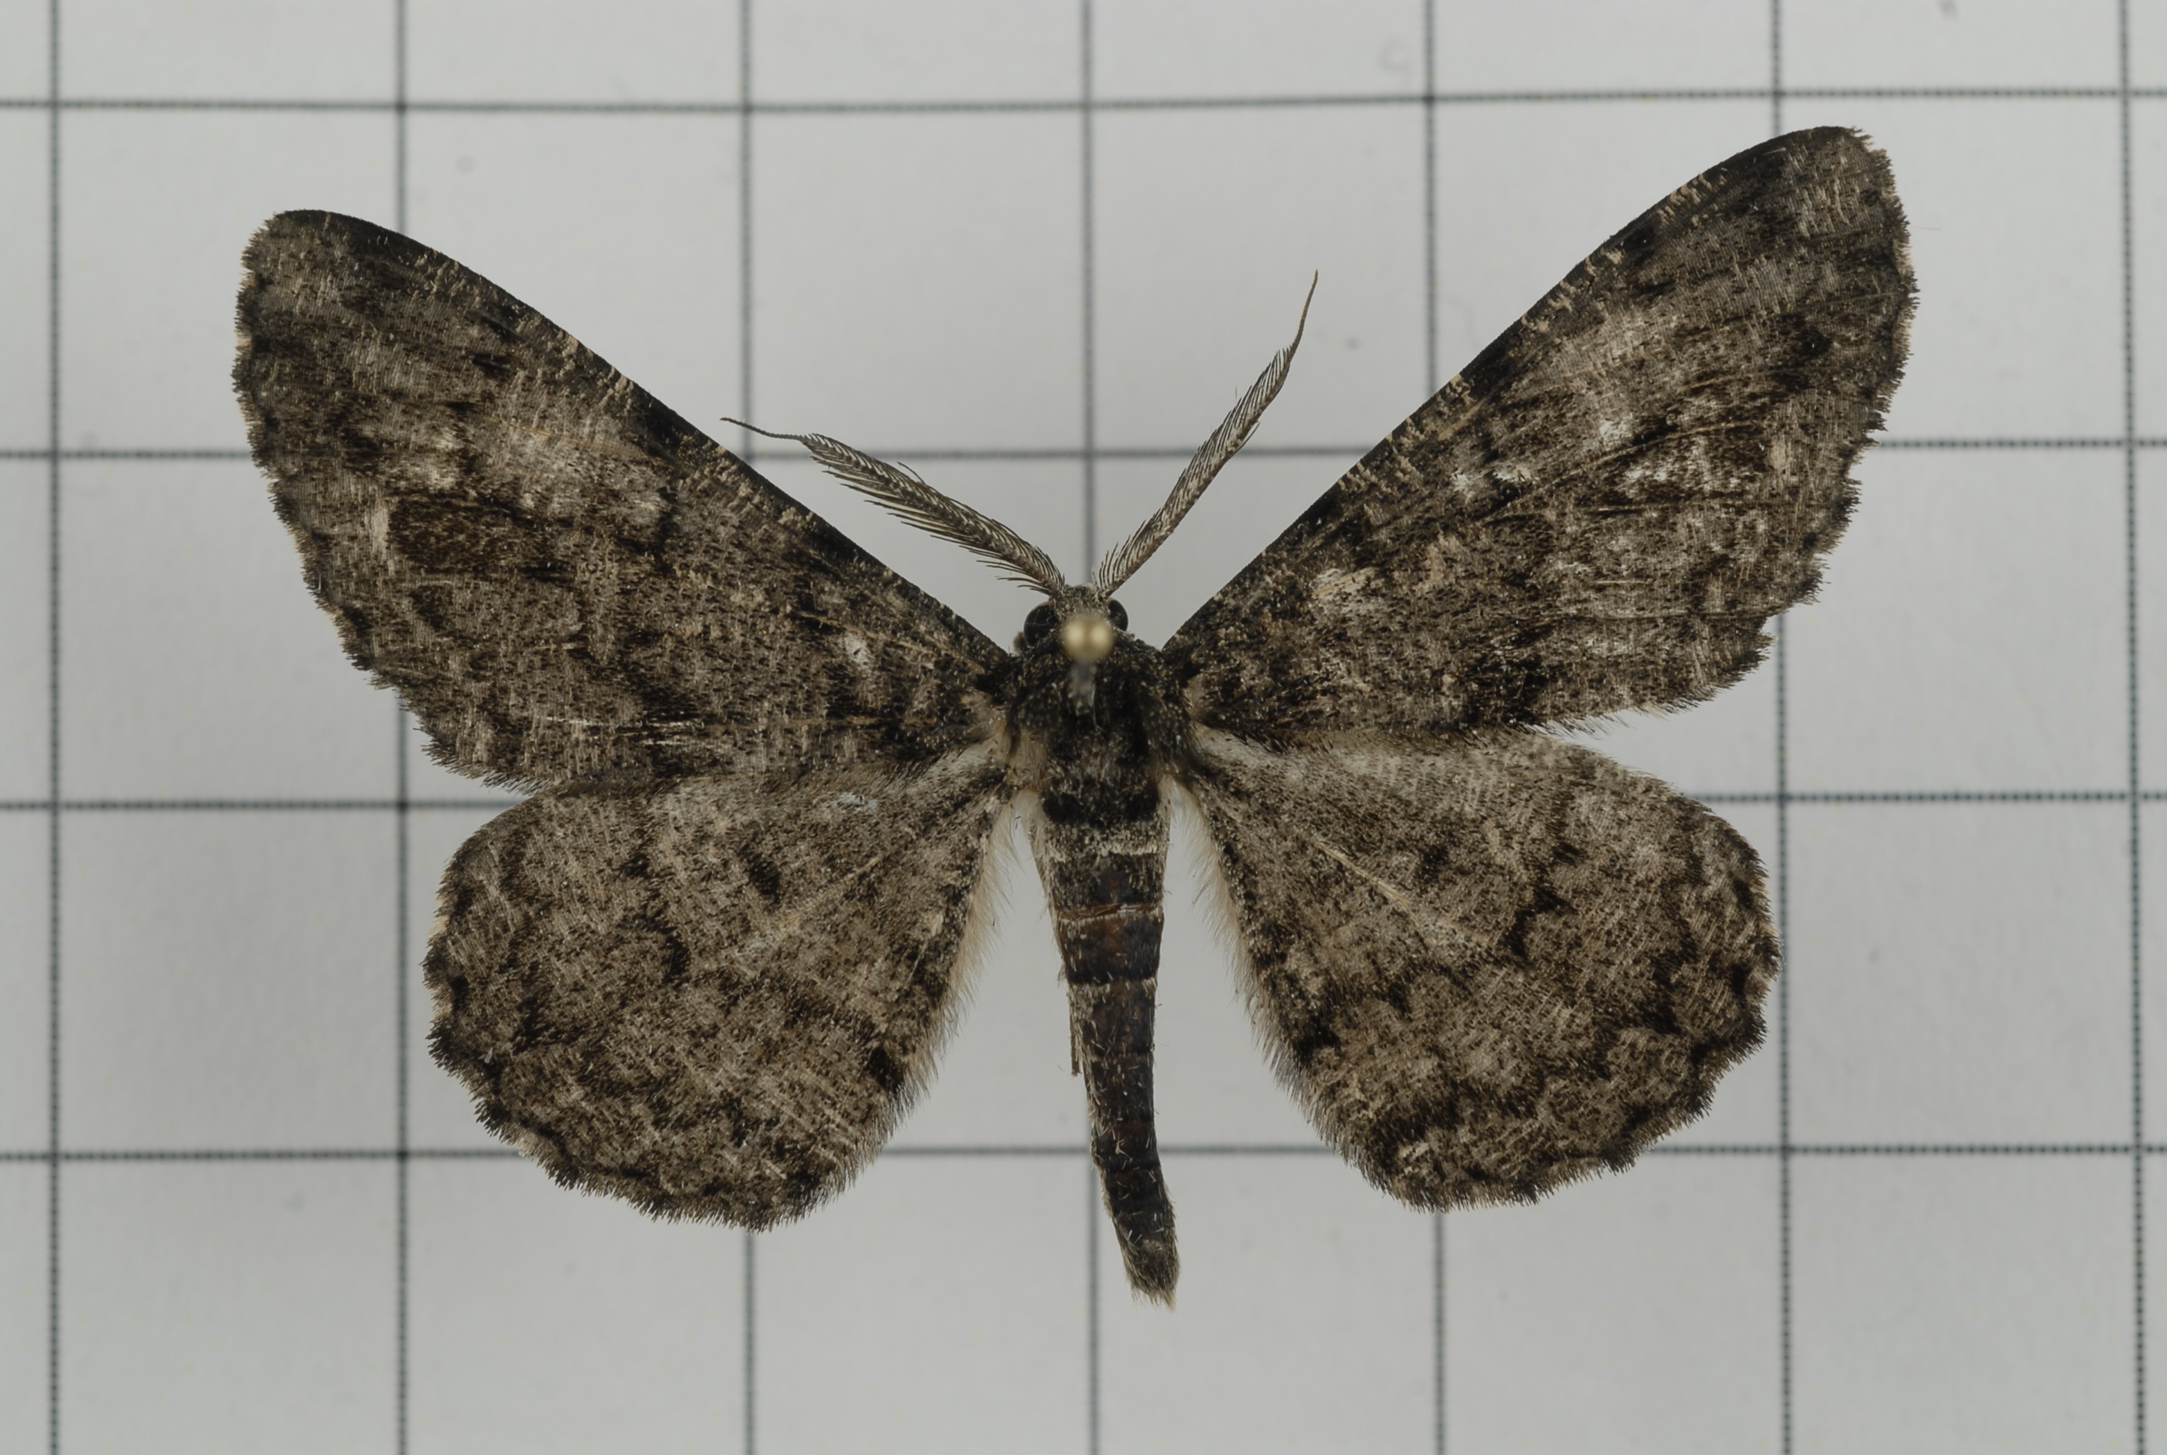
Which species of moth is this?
Hypomecis roboraria amplaria
